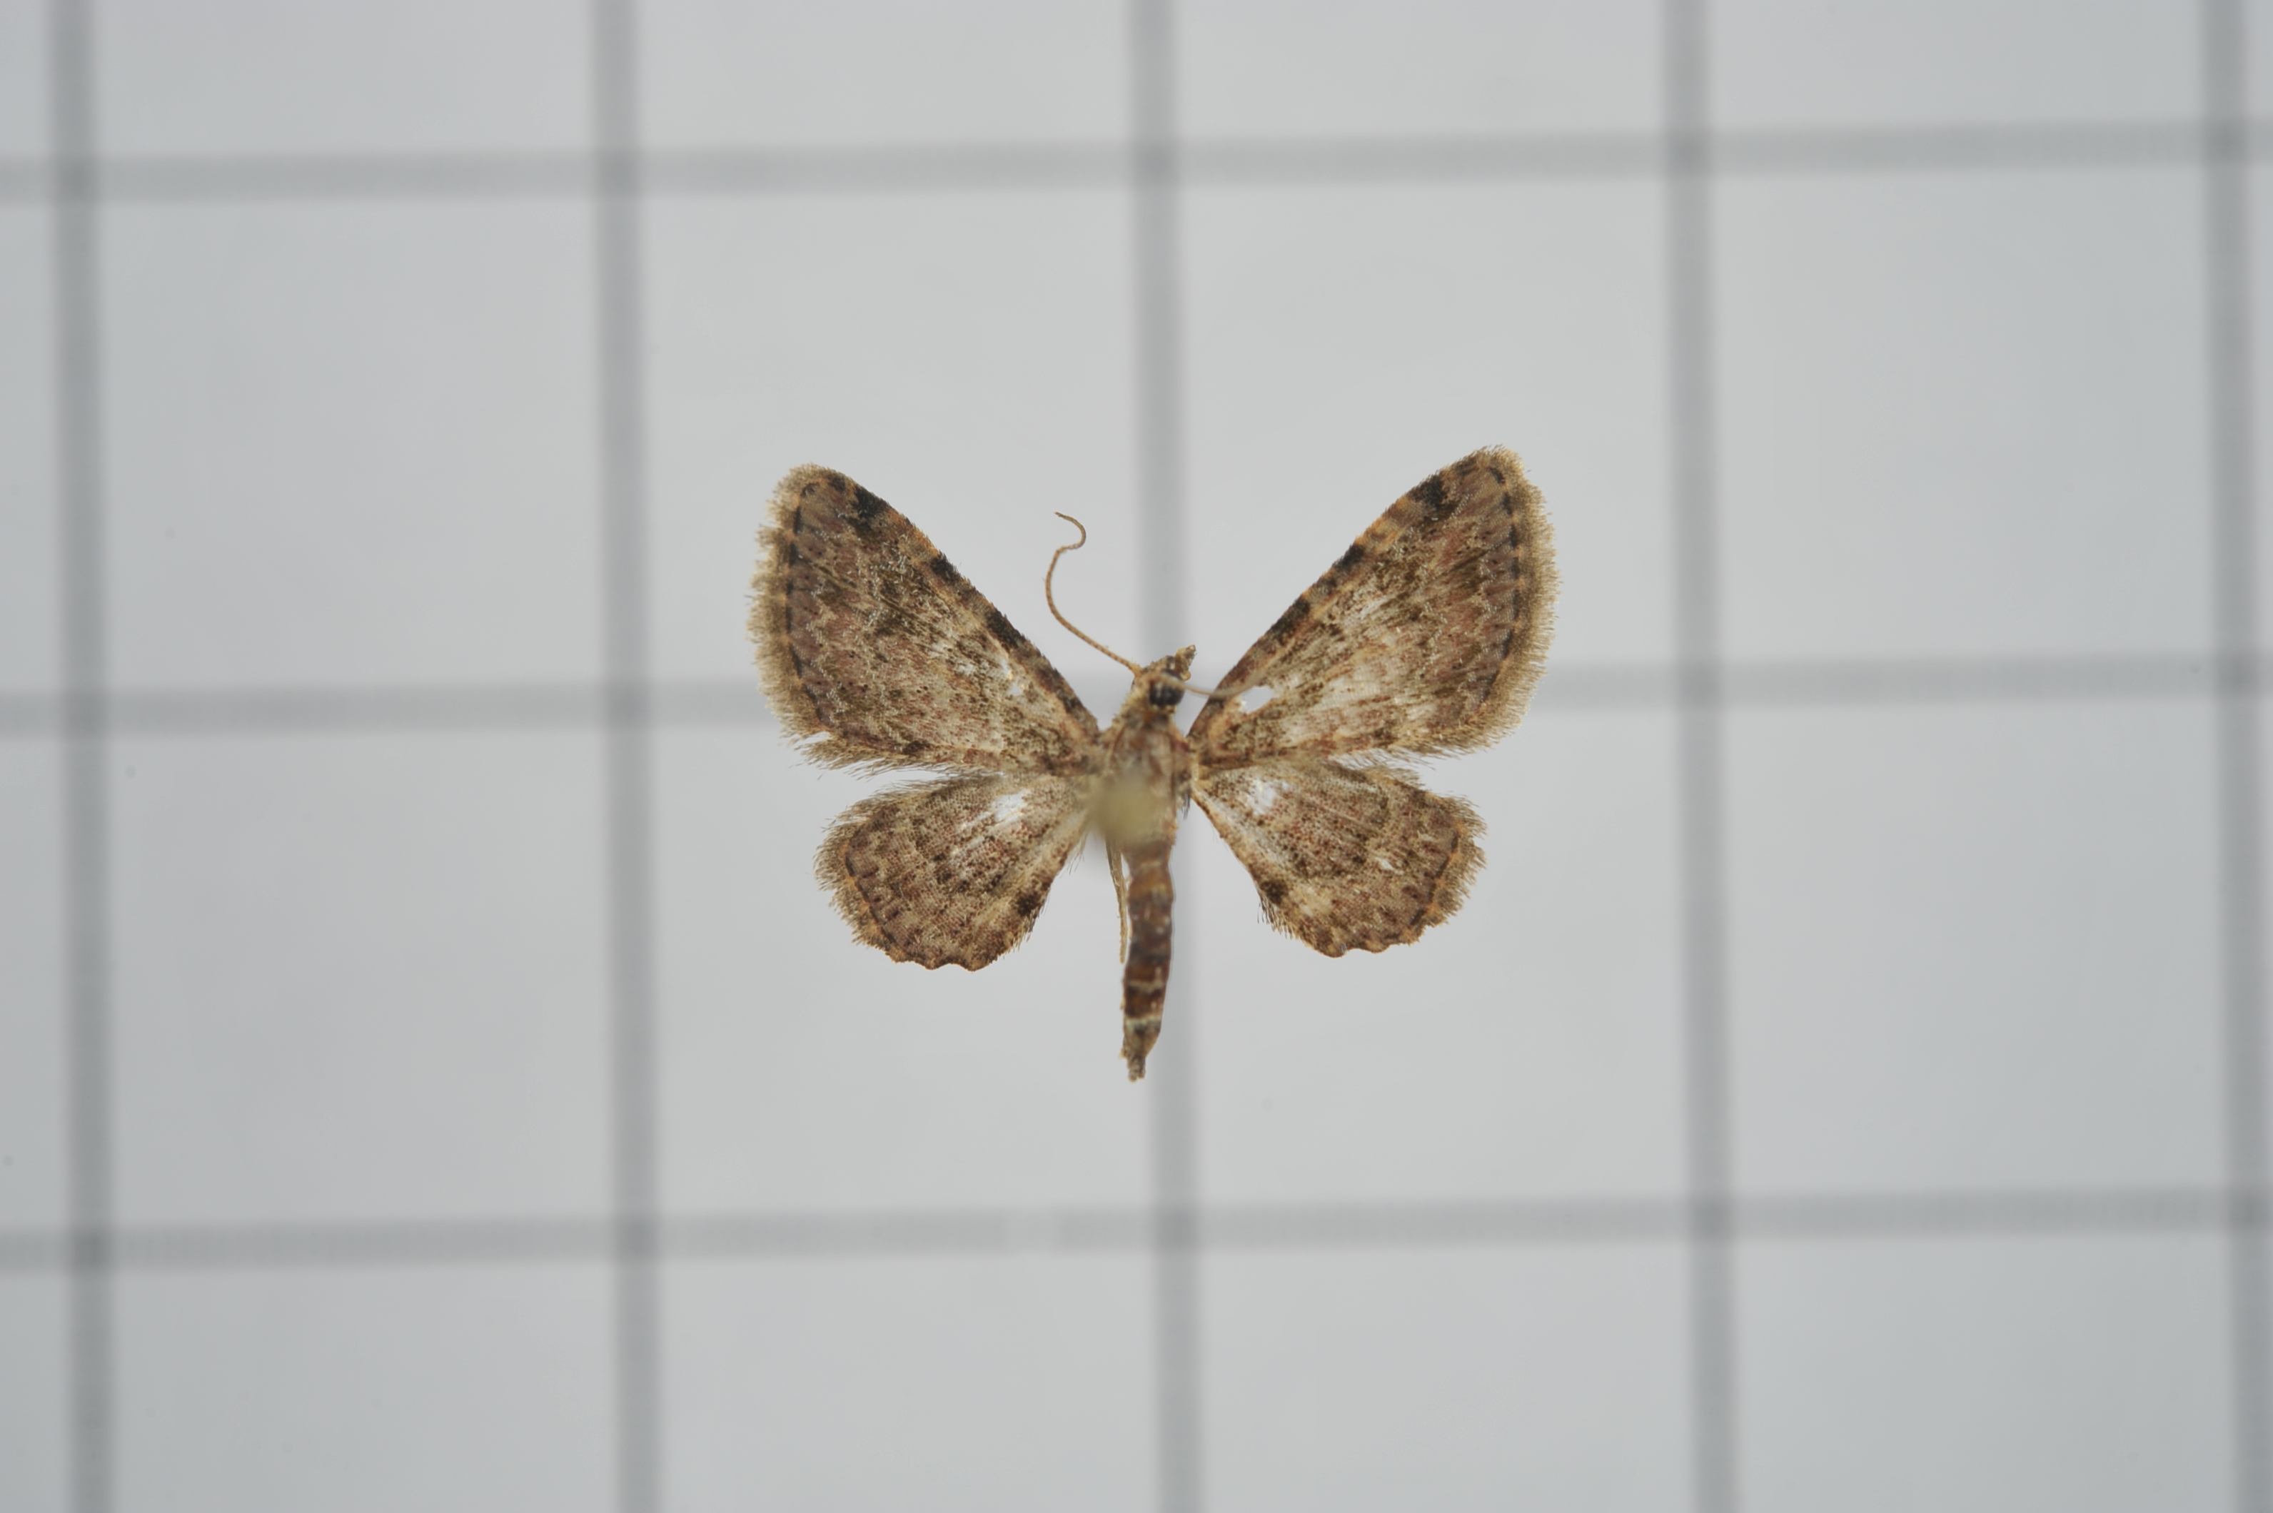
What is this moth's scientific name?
Glaucoclystis satoi
